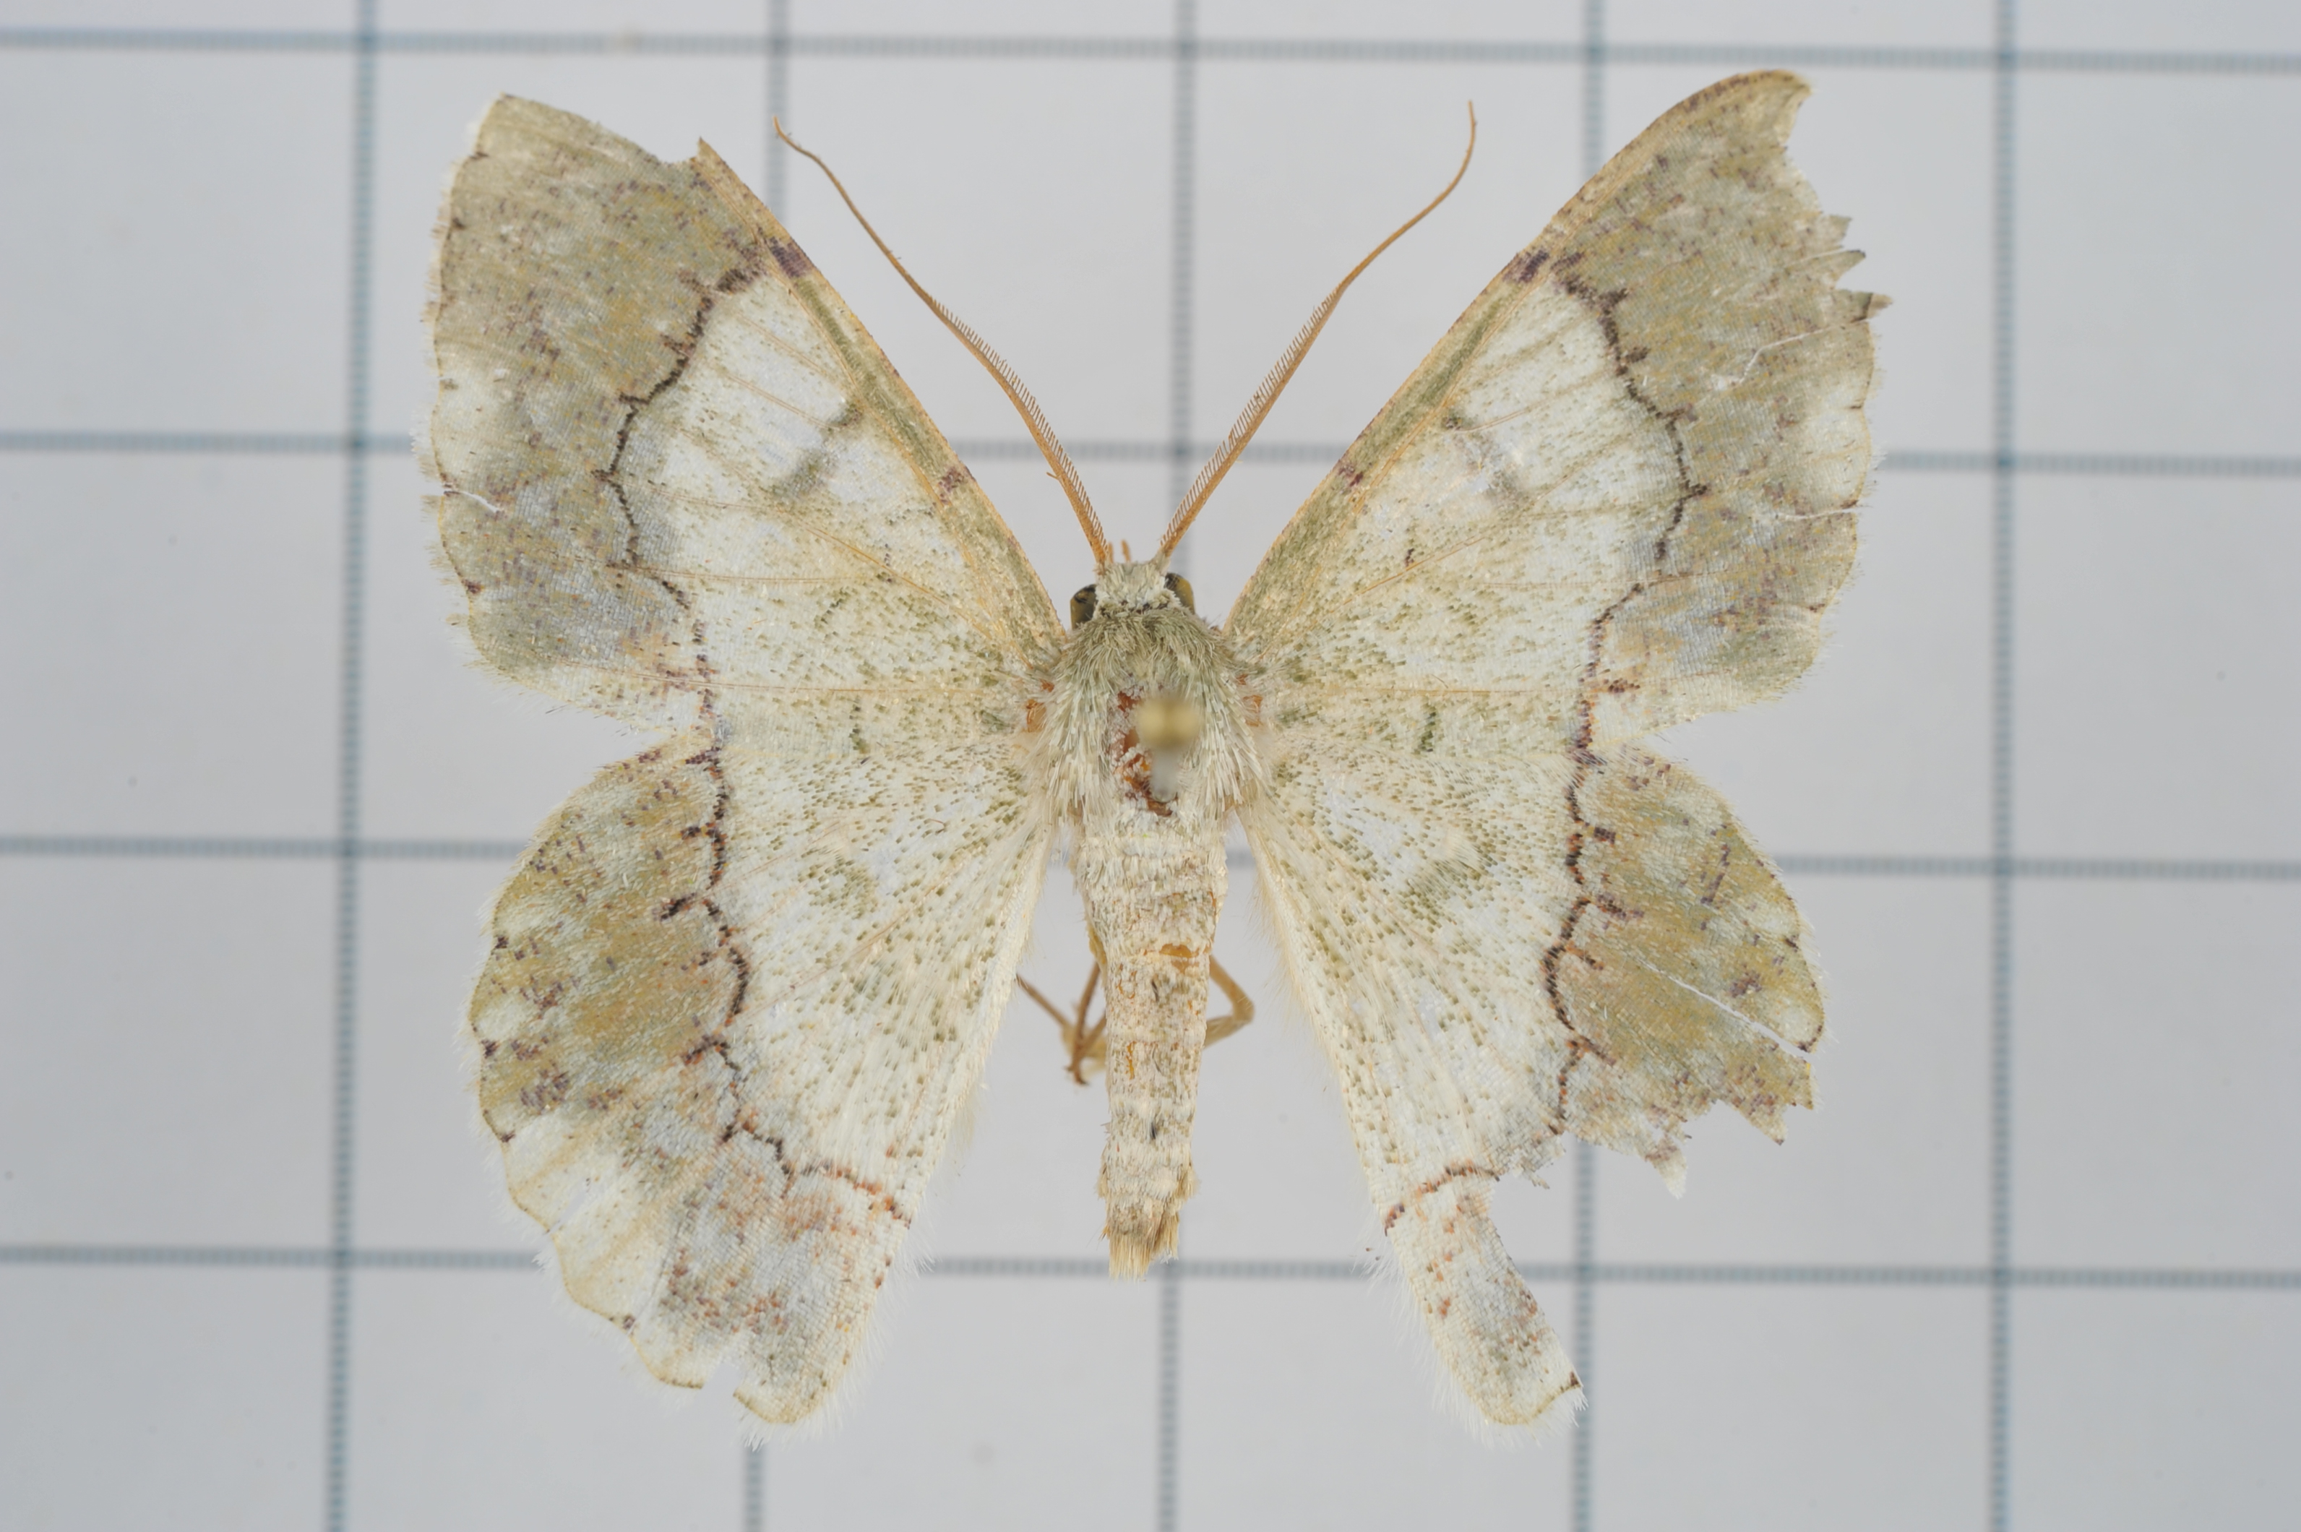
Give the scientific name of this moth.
Pingasa ruginaria pacifica
